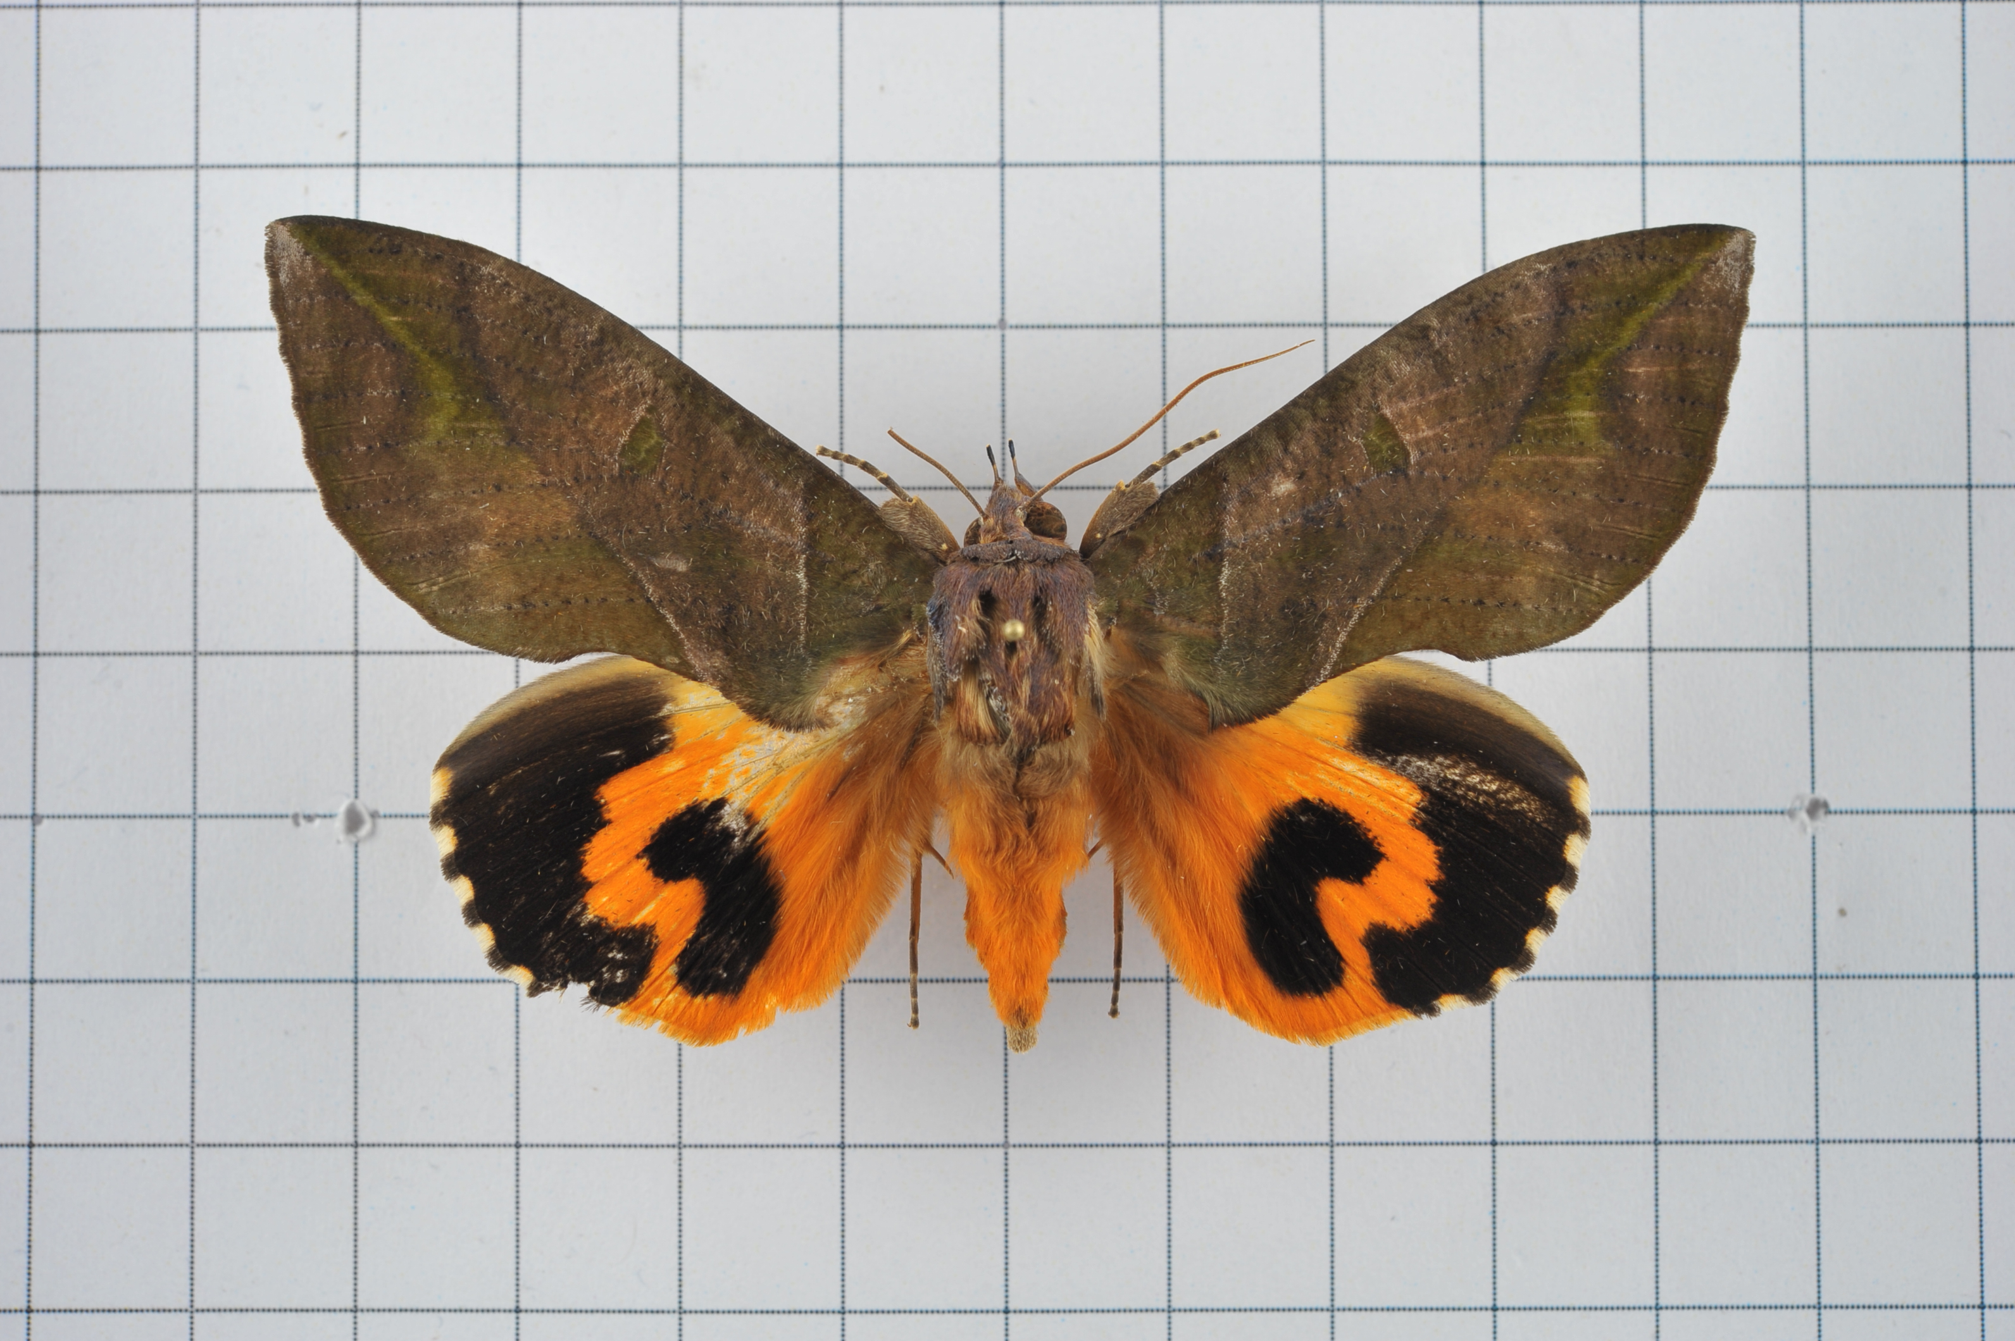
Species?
Eudocima phalonia
